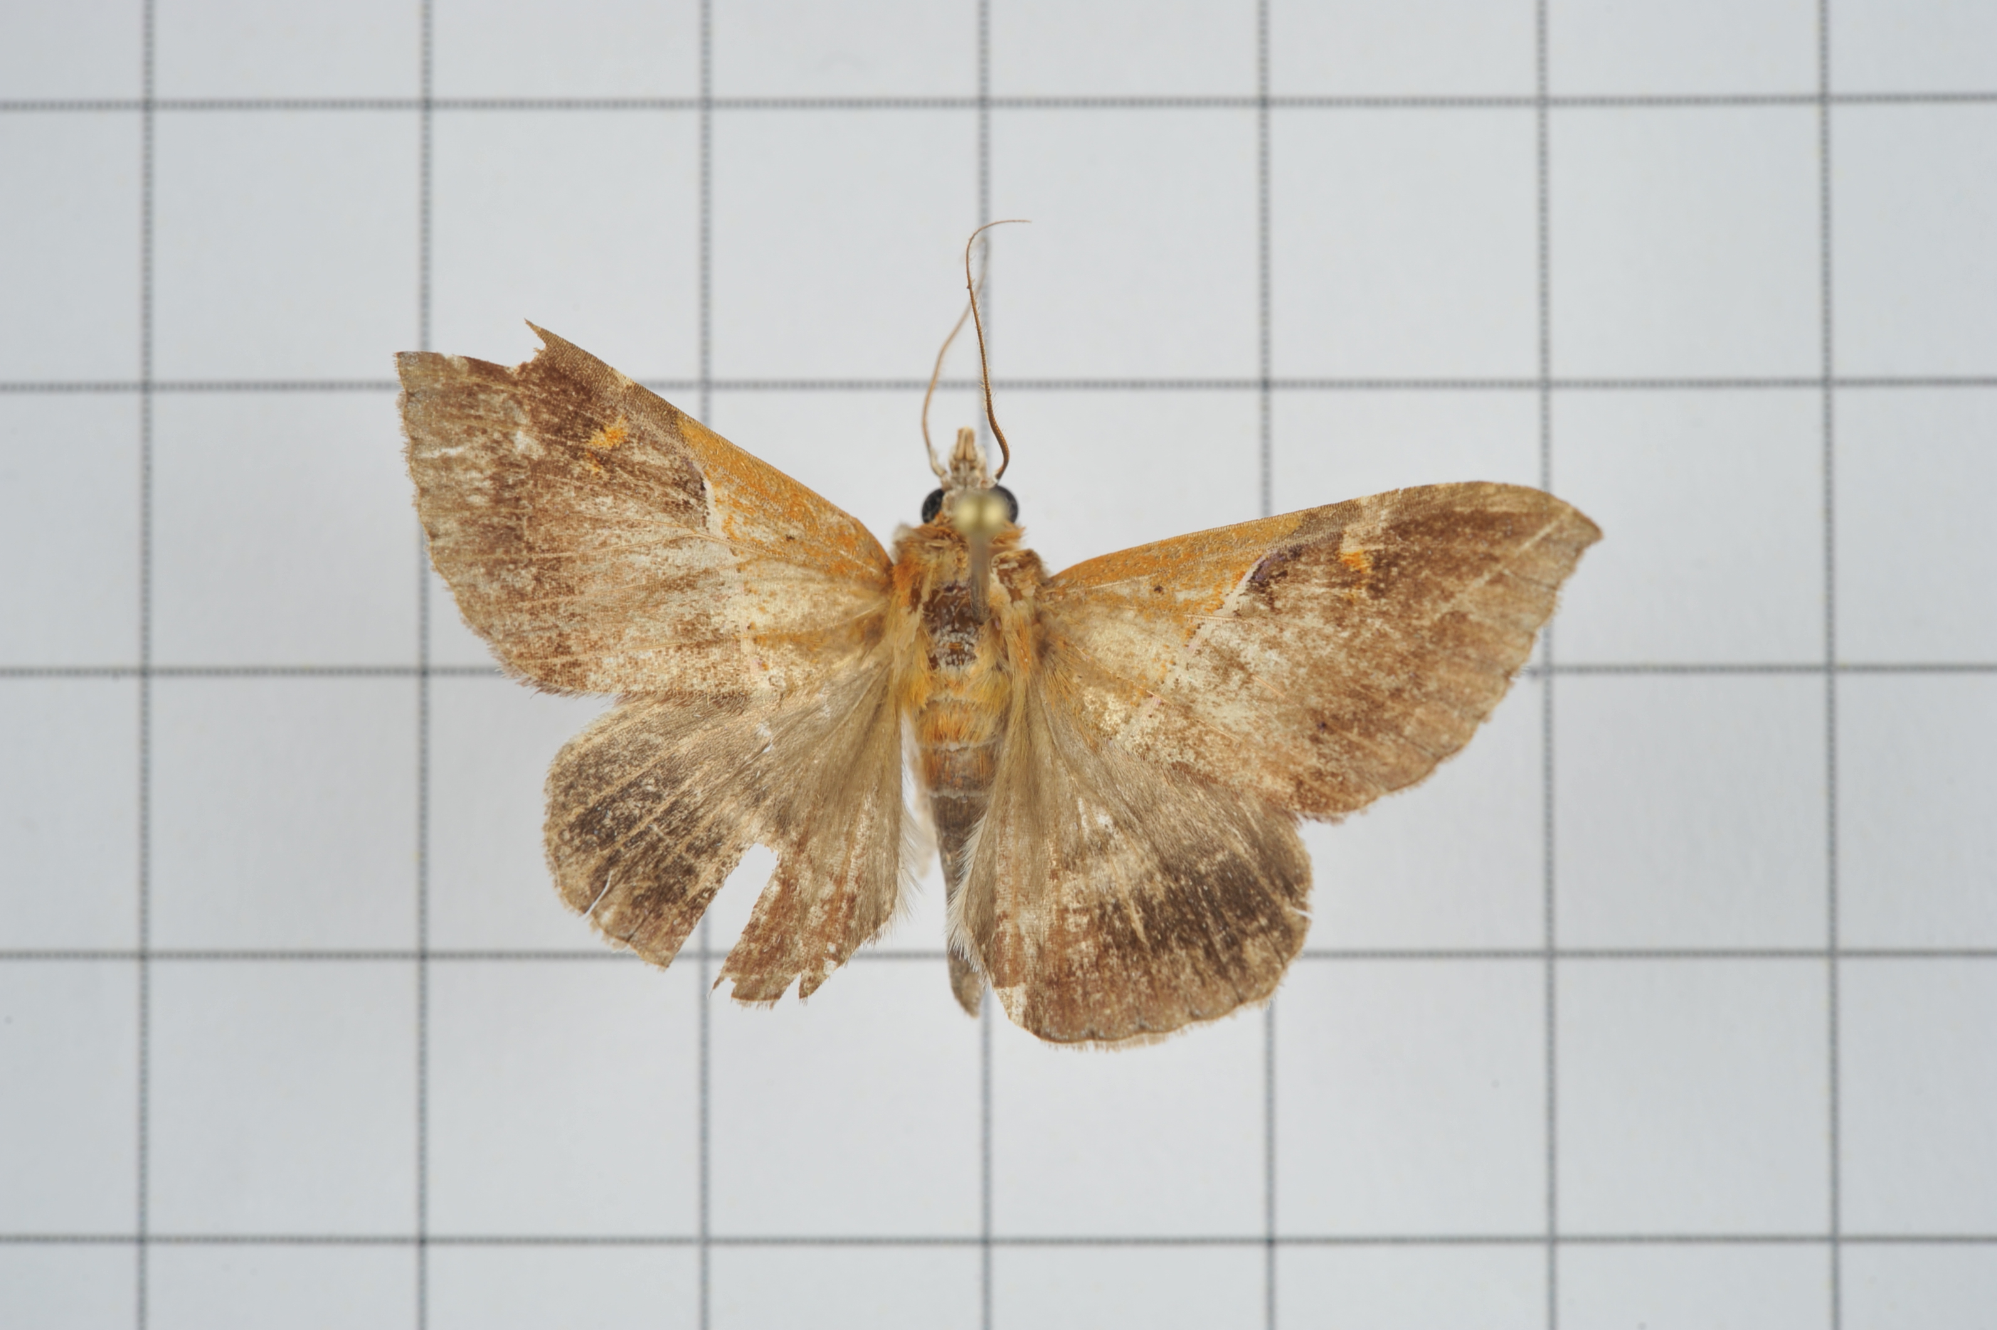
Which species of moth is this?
Sympis rufibasis
